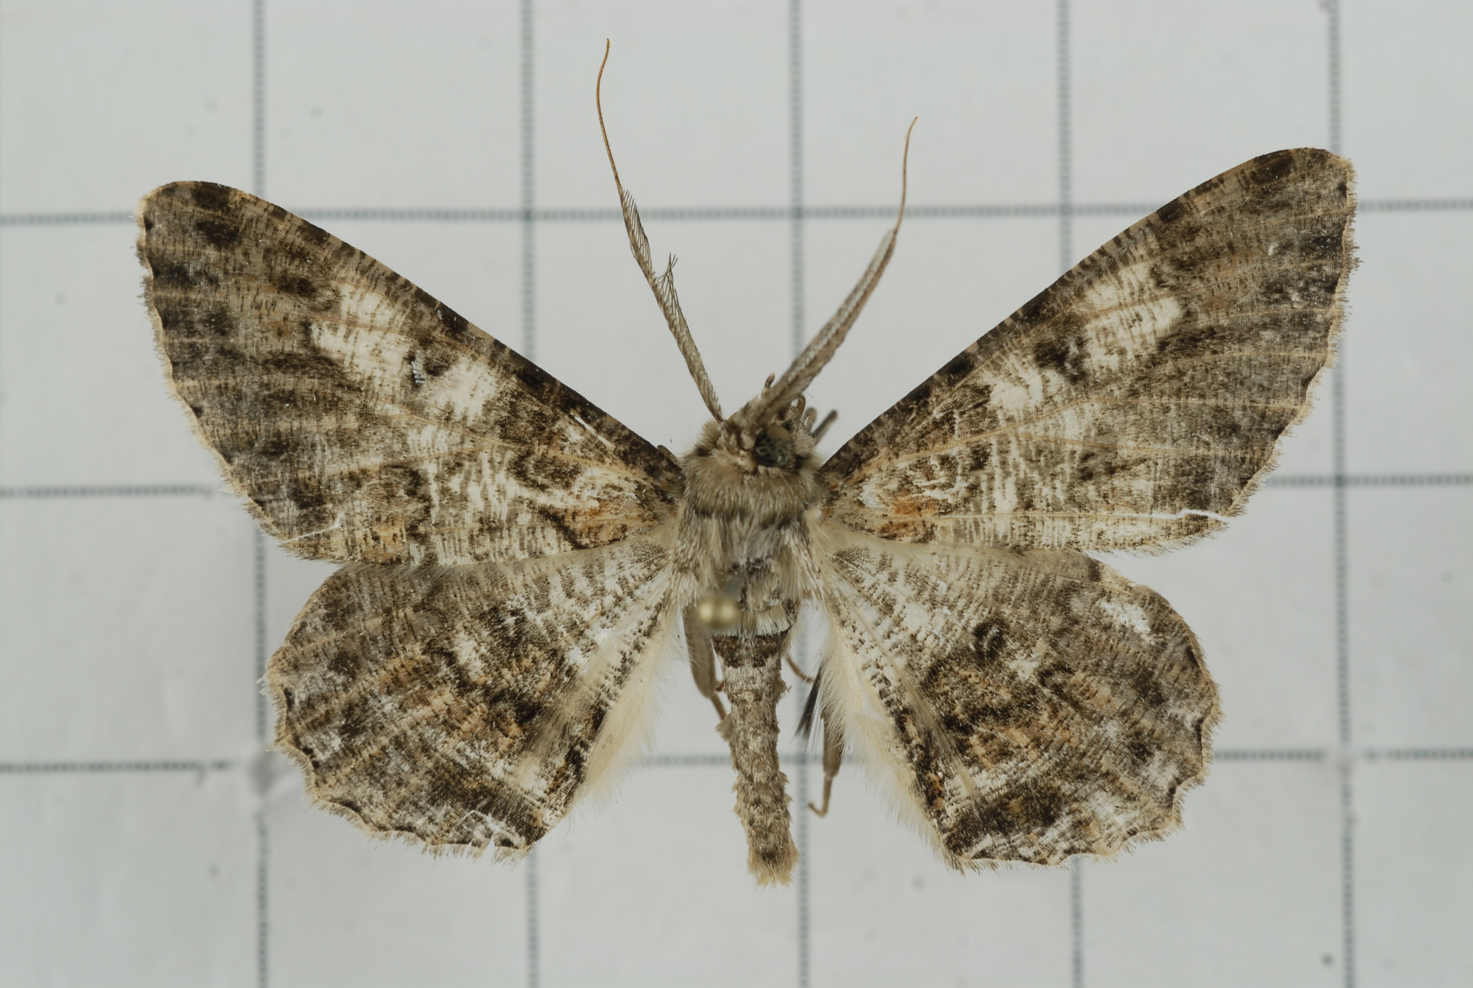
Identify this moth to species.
Cleora fraterna
